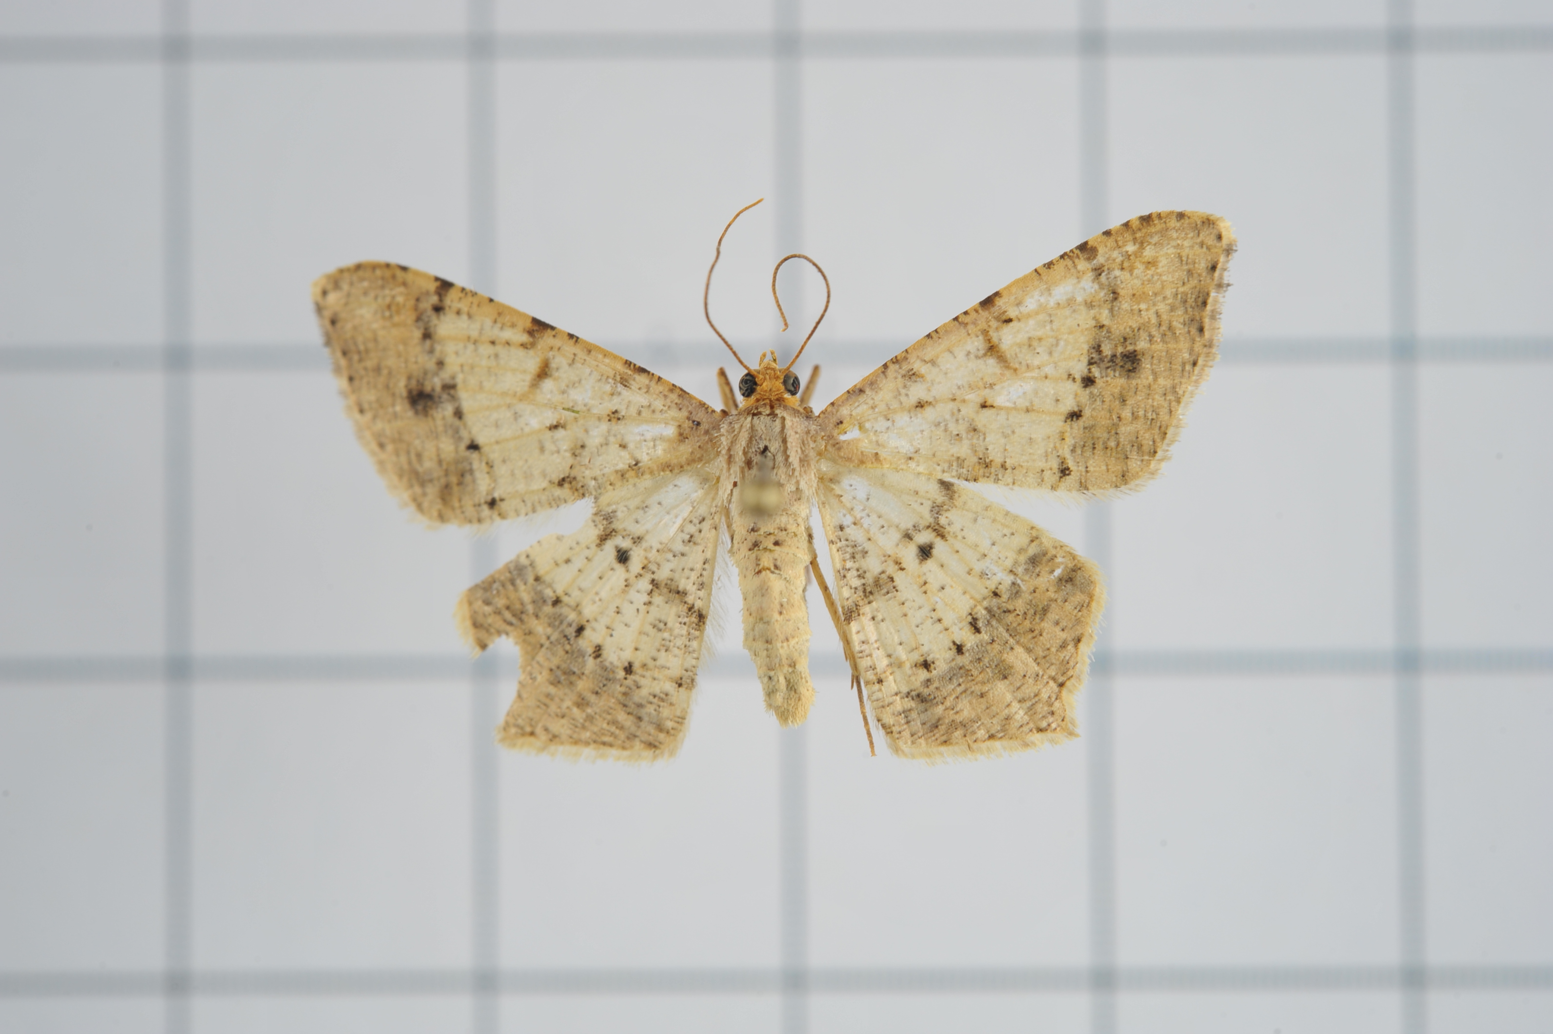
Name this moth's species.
Macaria abydata
